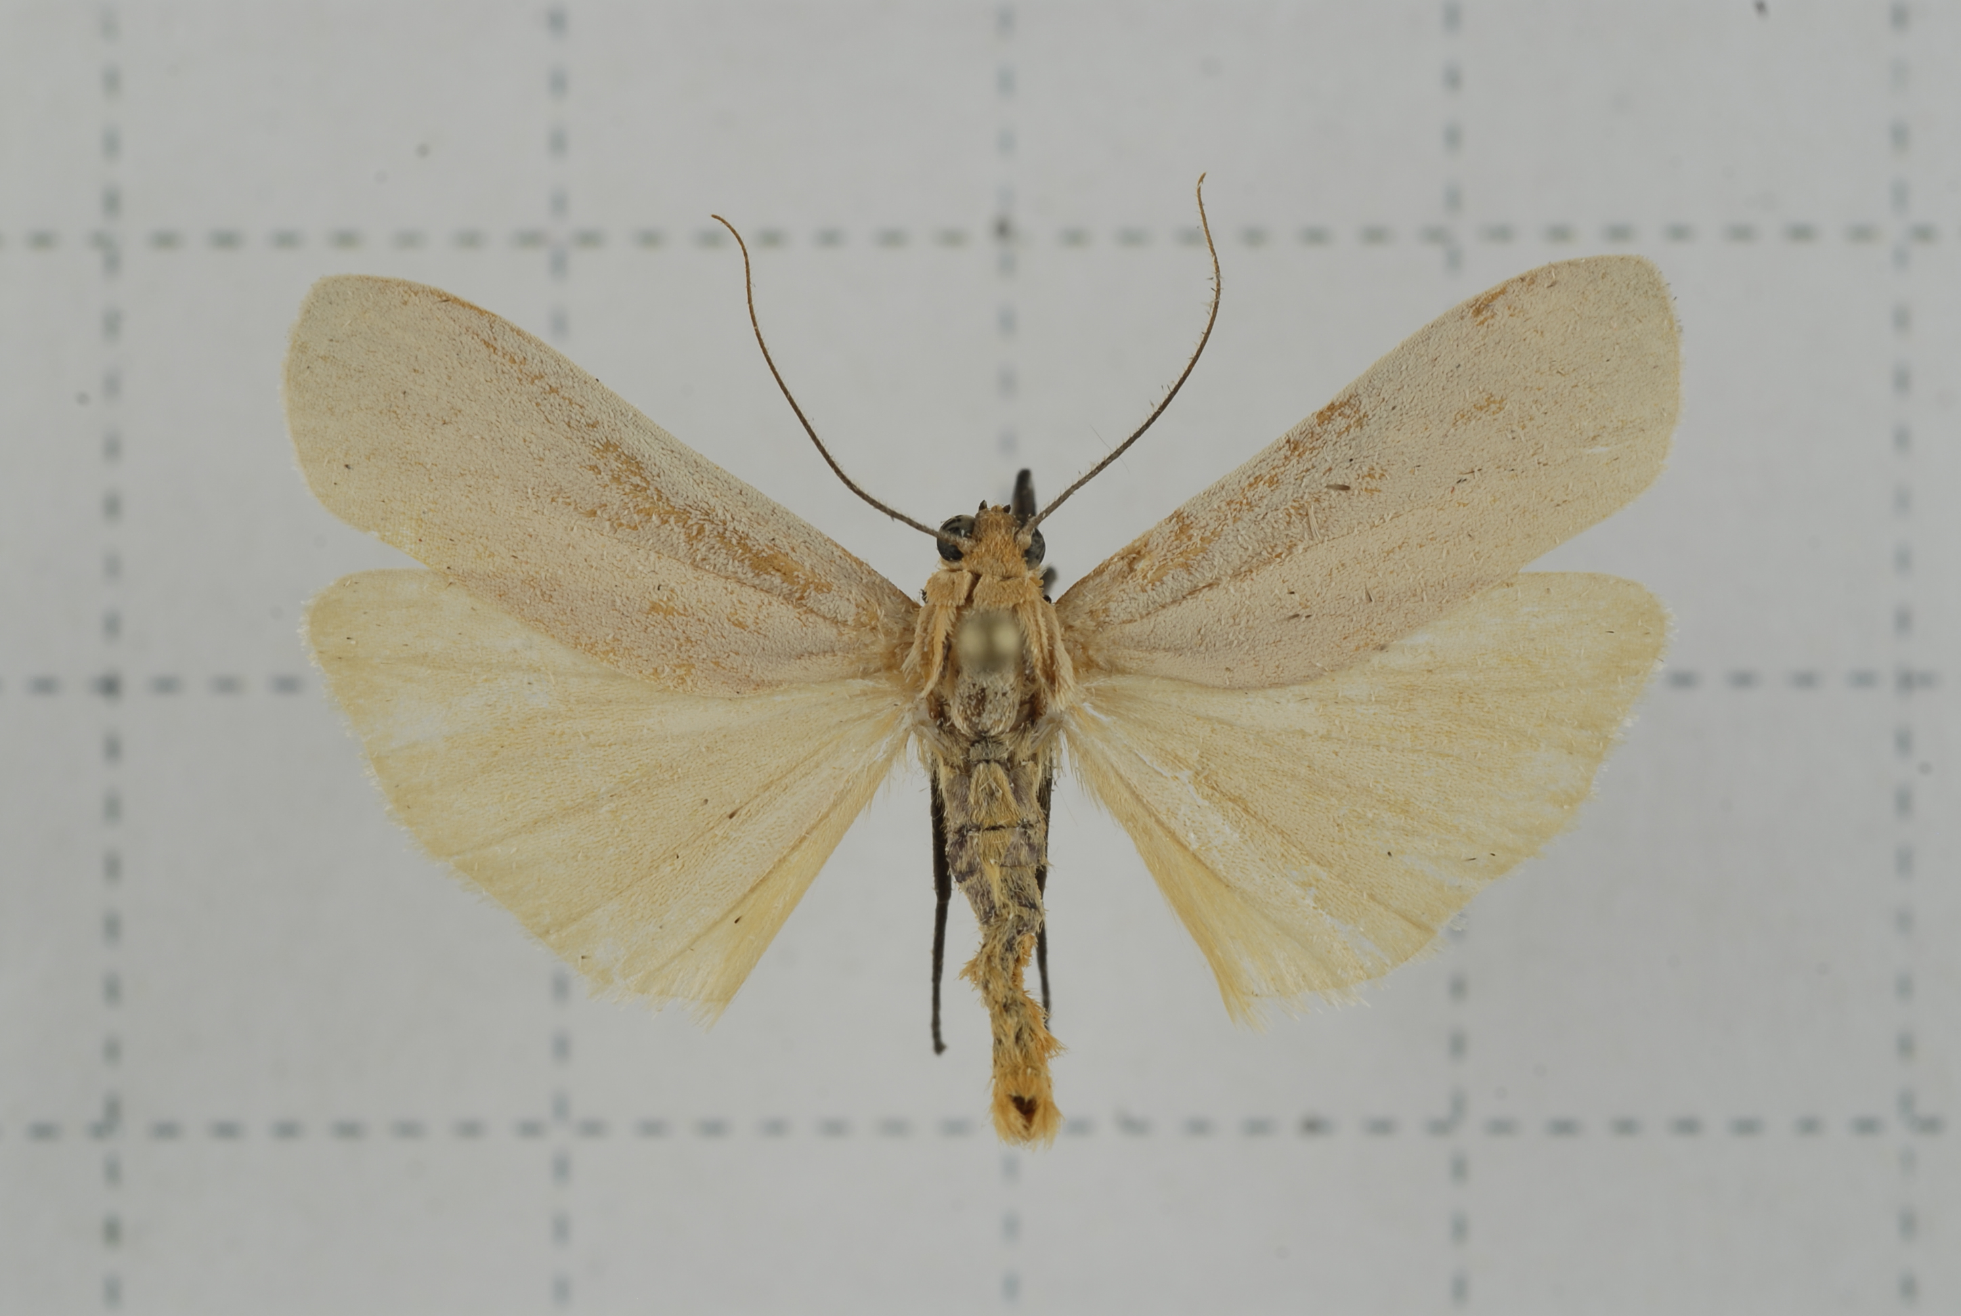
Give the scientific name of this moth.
Eilema ranrunensis
